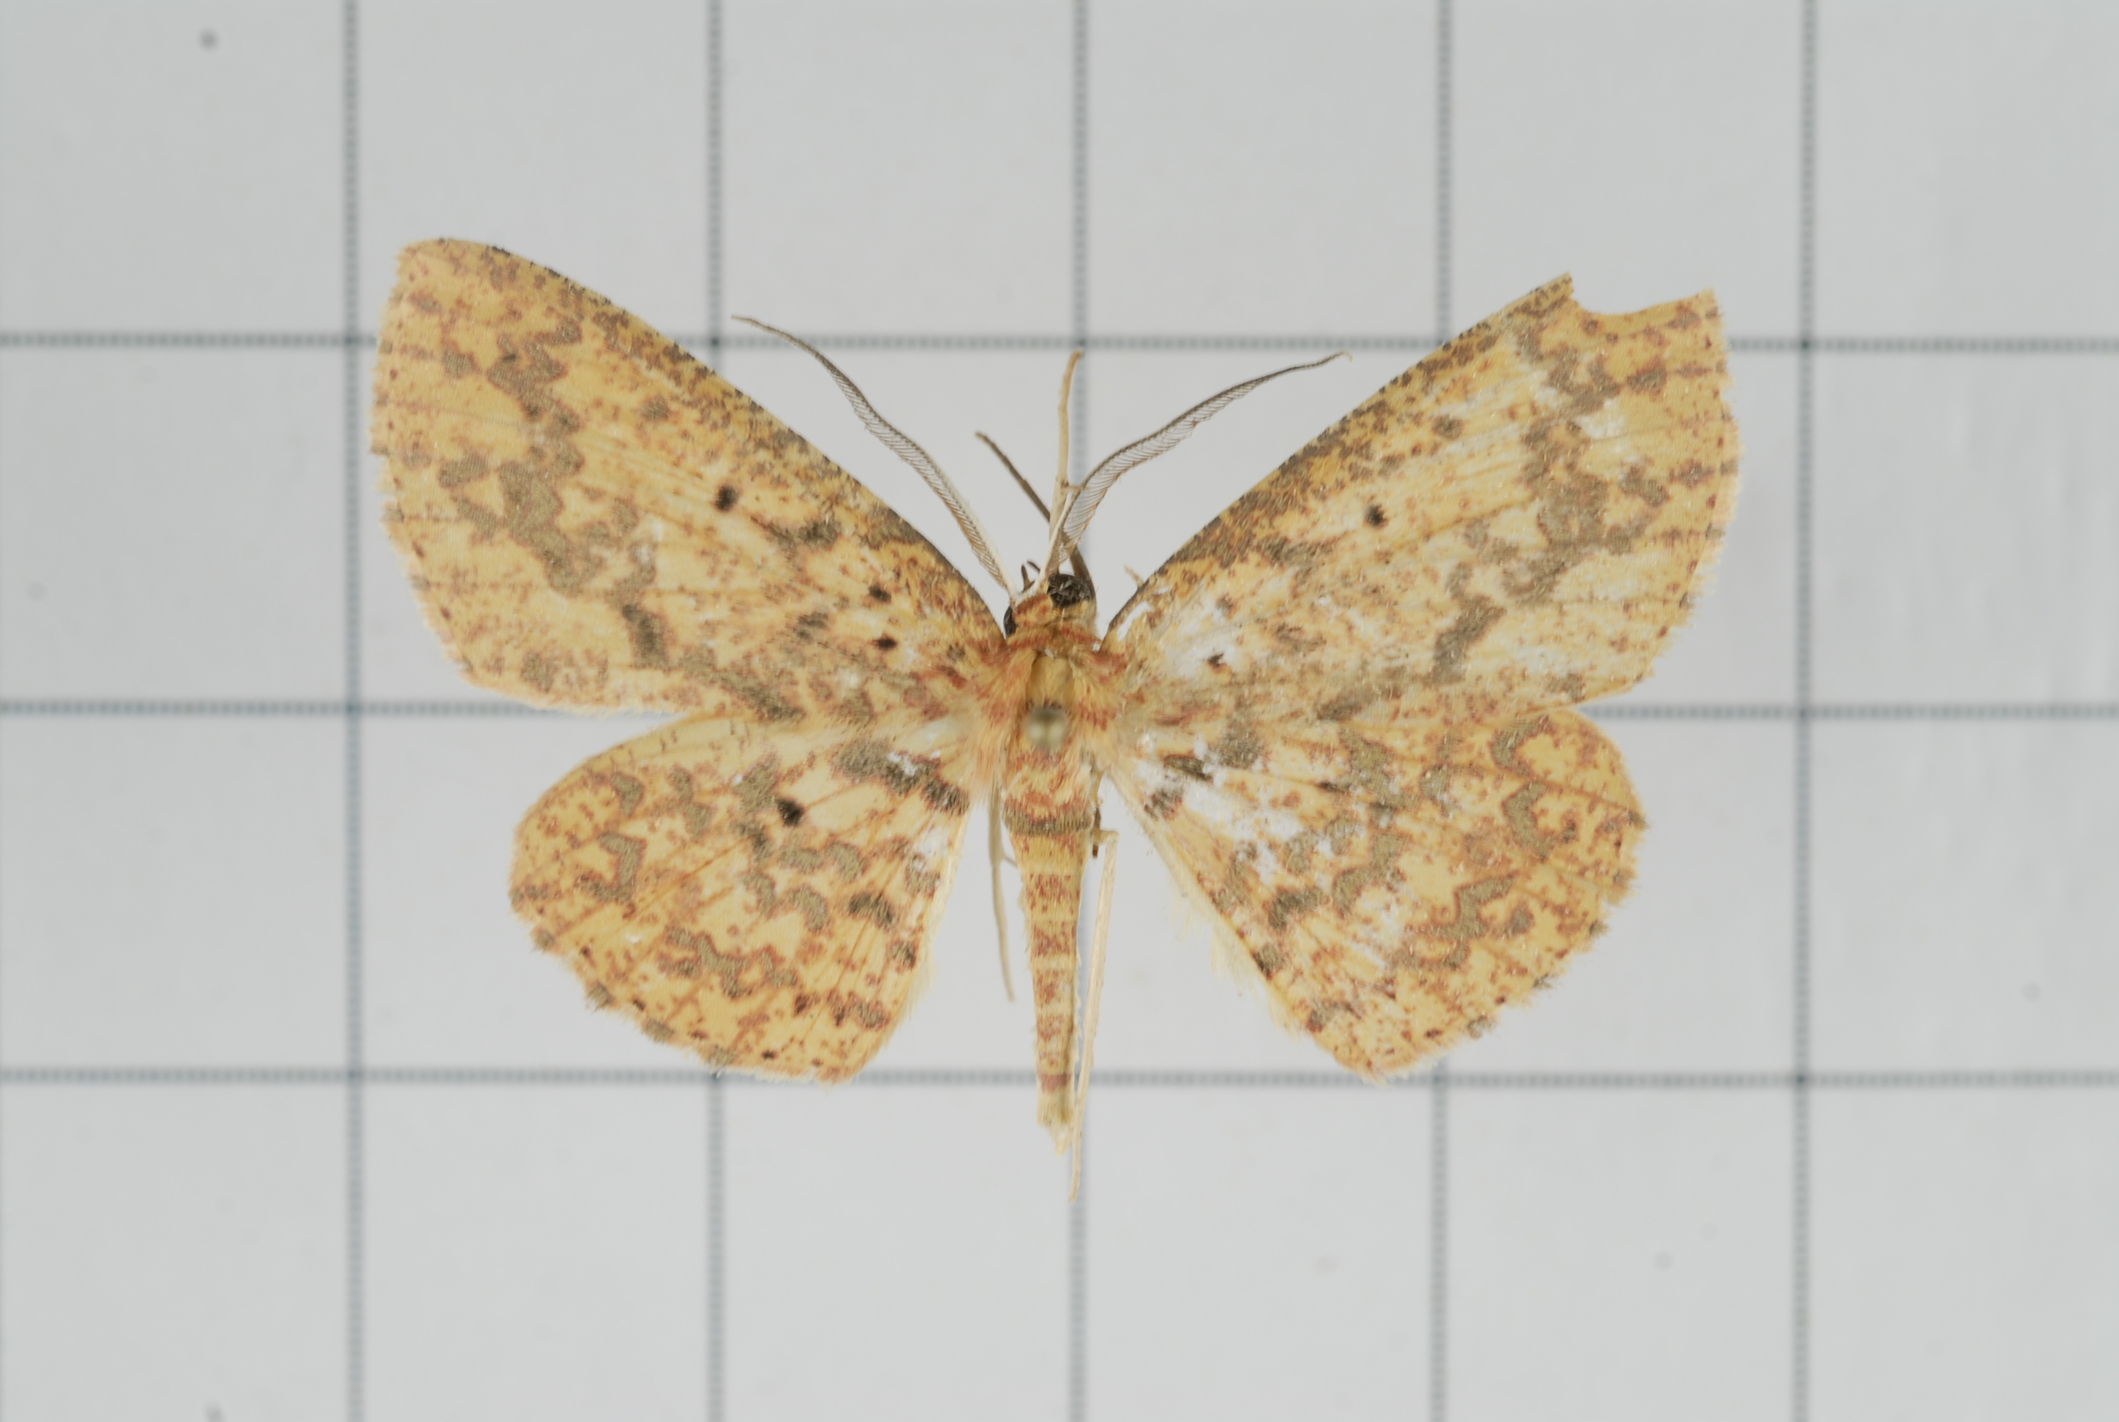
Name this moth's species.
Borbacha pardaria
